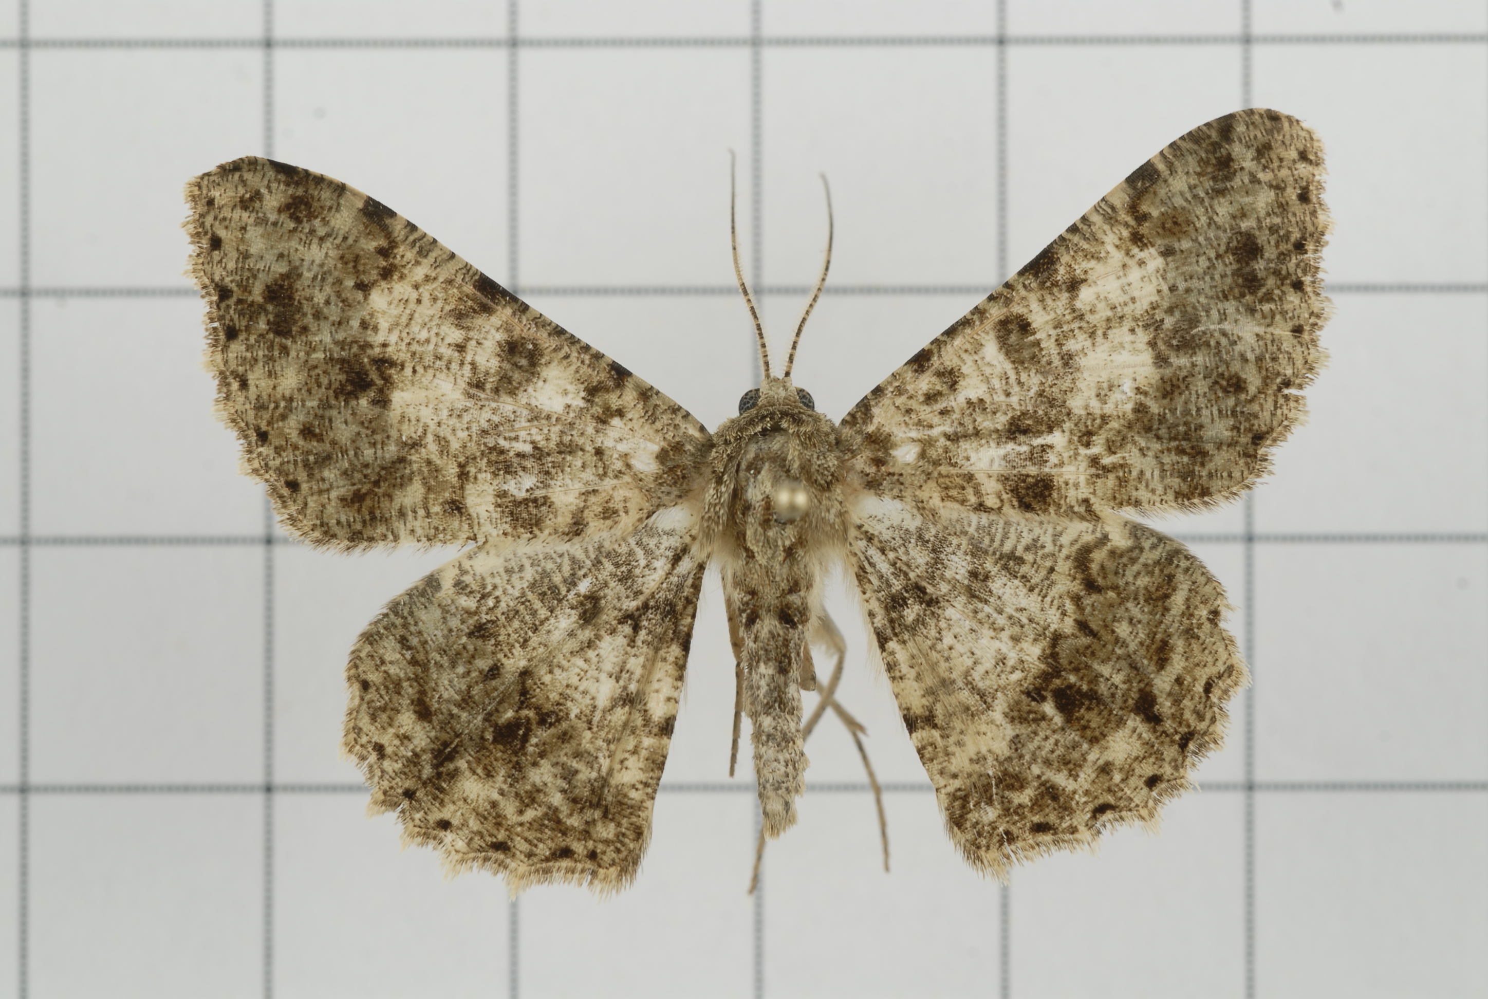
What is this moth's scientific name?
Racotis boarmiaria
